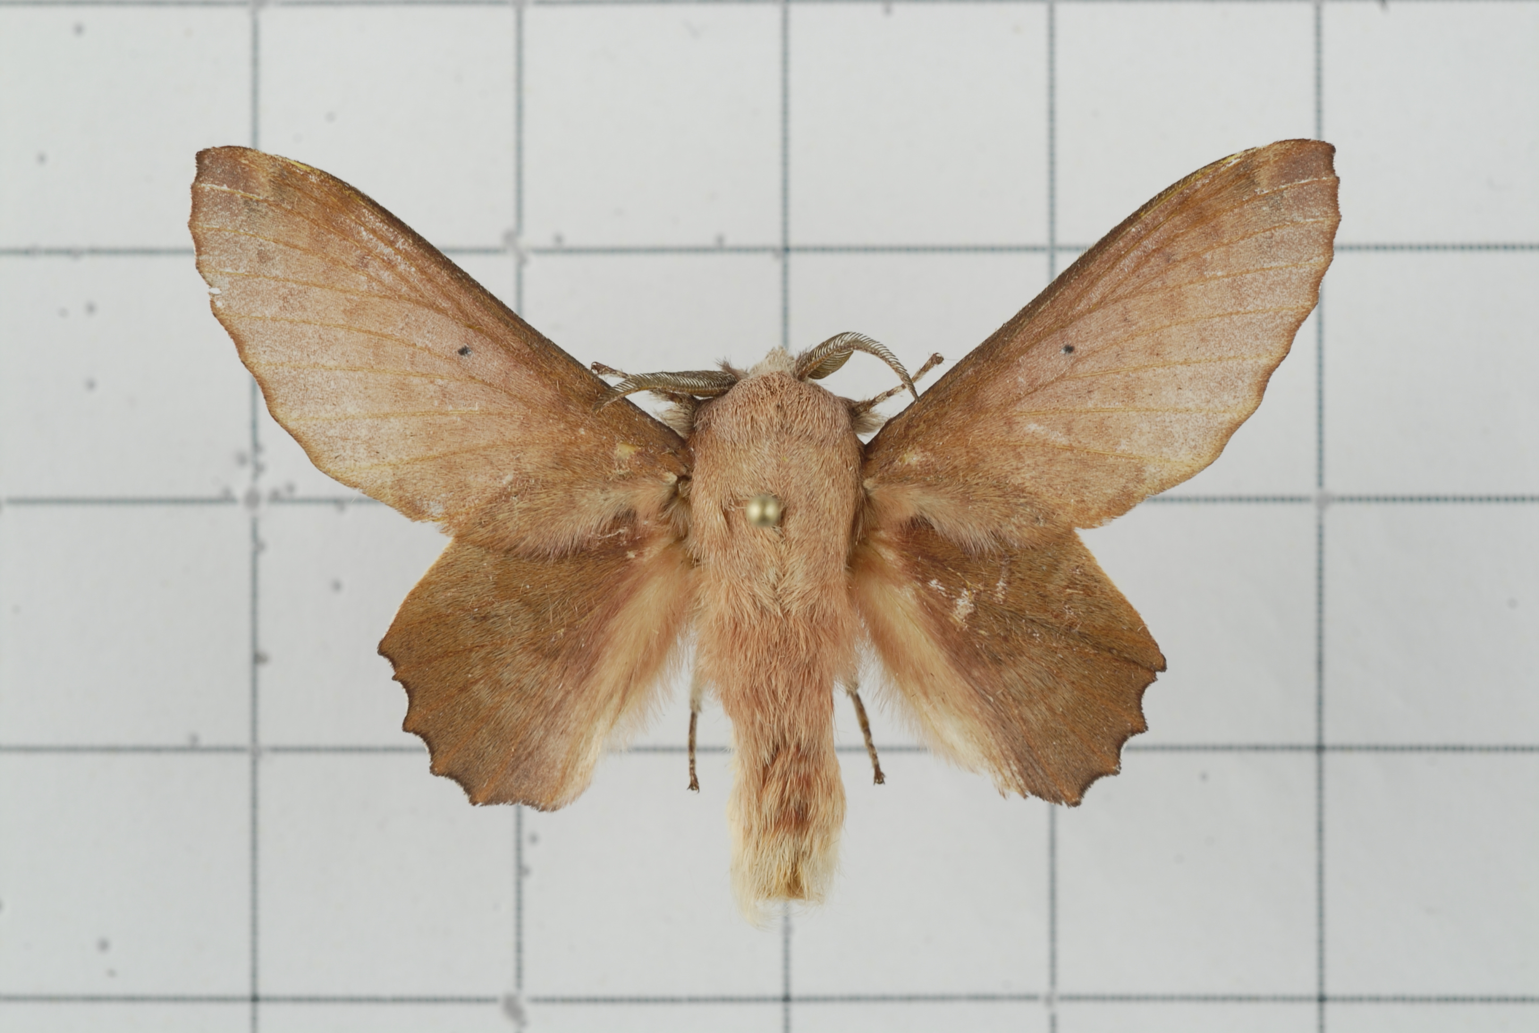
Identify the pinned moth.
Paradoxopla sinuata taiwana
